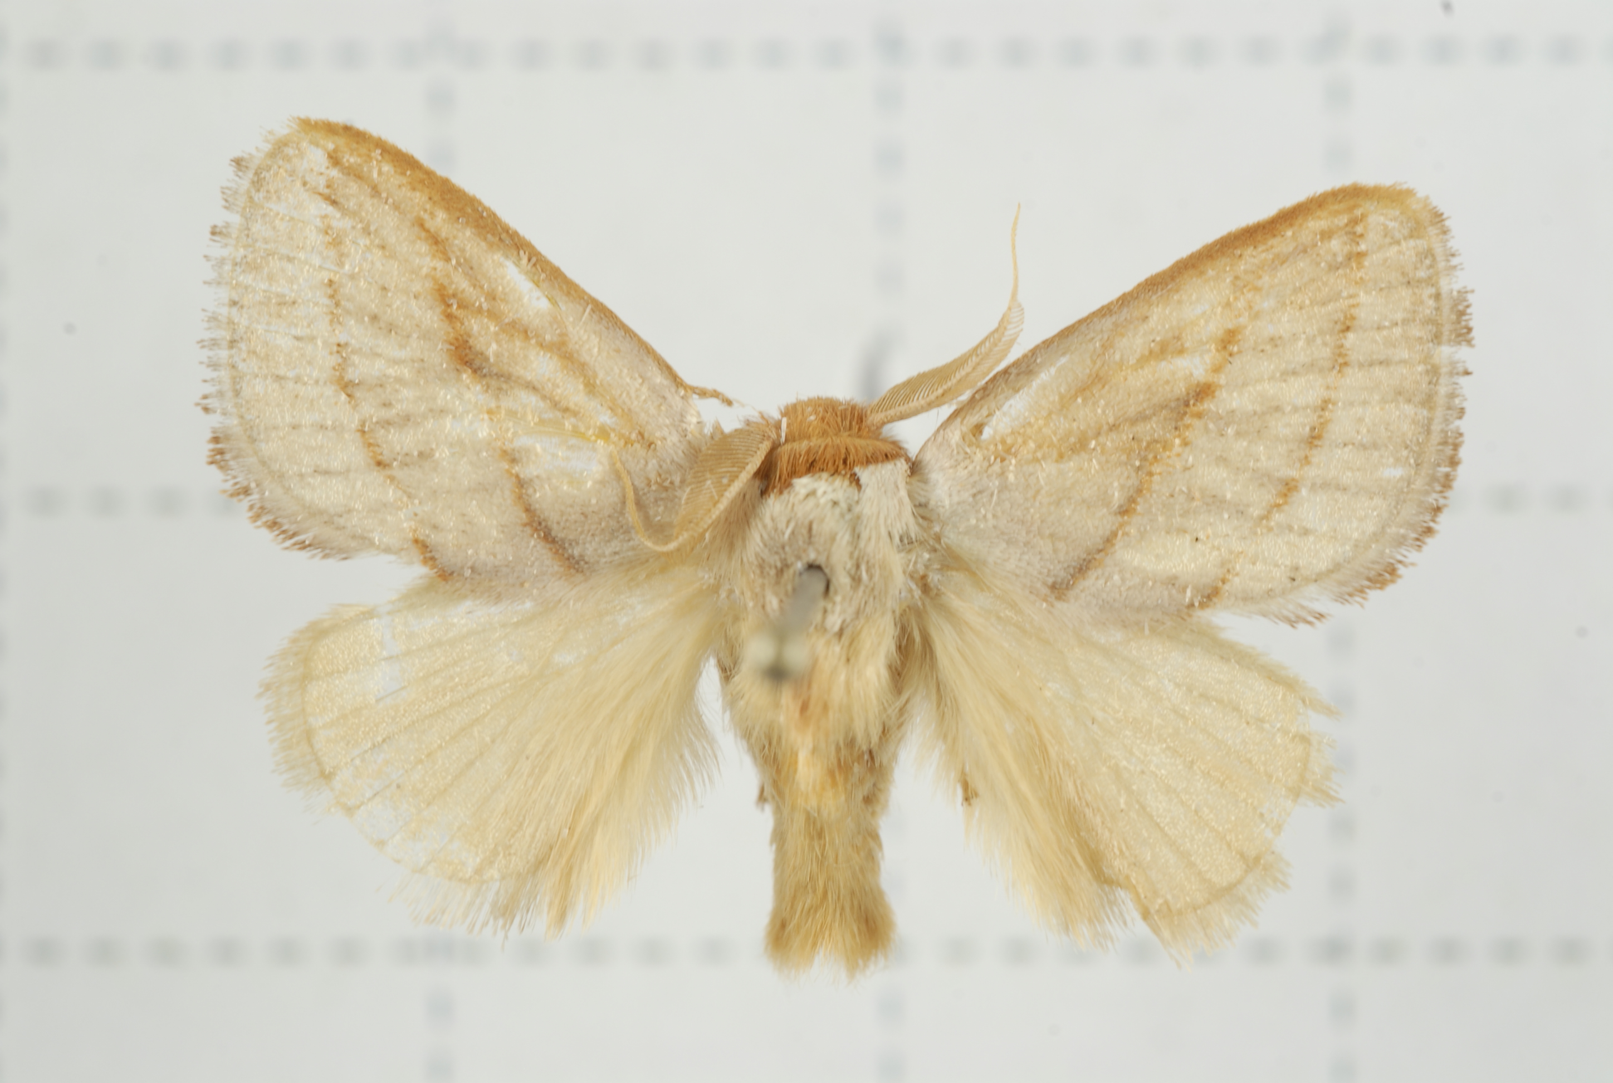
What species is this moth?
Cania heppneri
